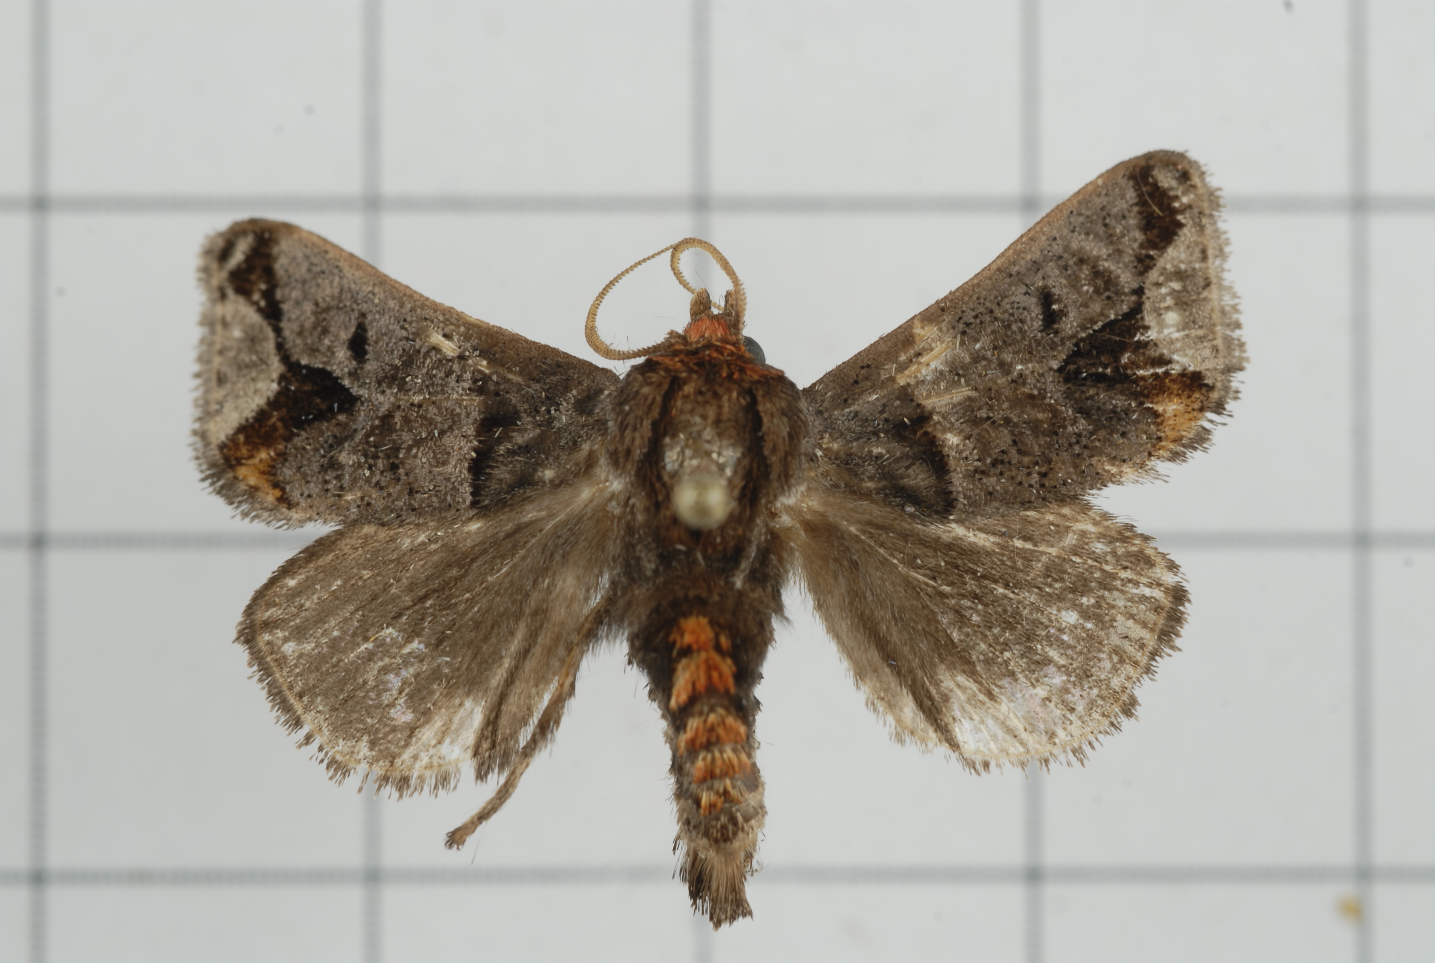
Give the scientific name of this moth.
Phlossa conjuncta
